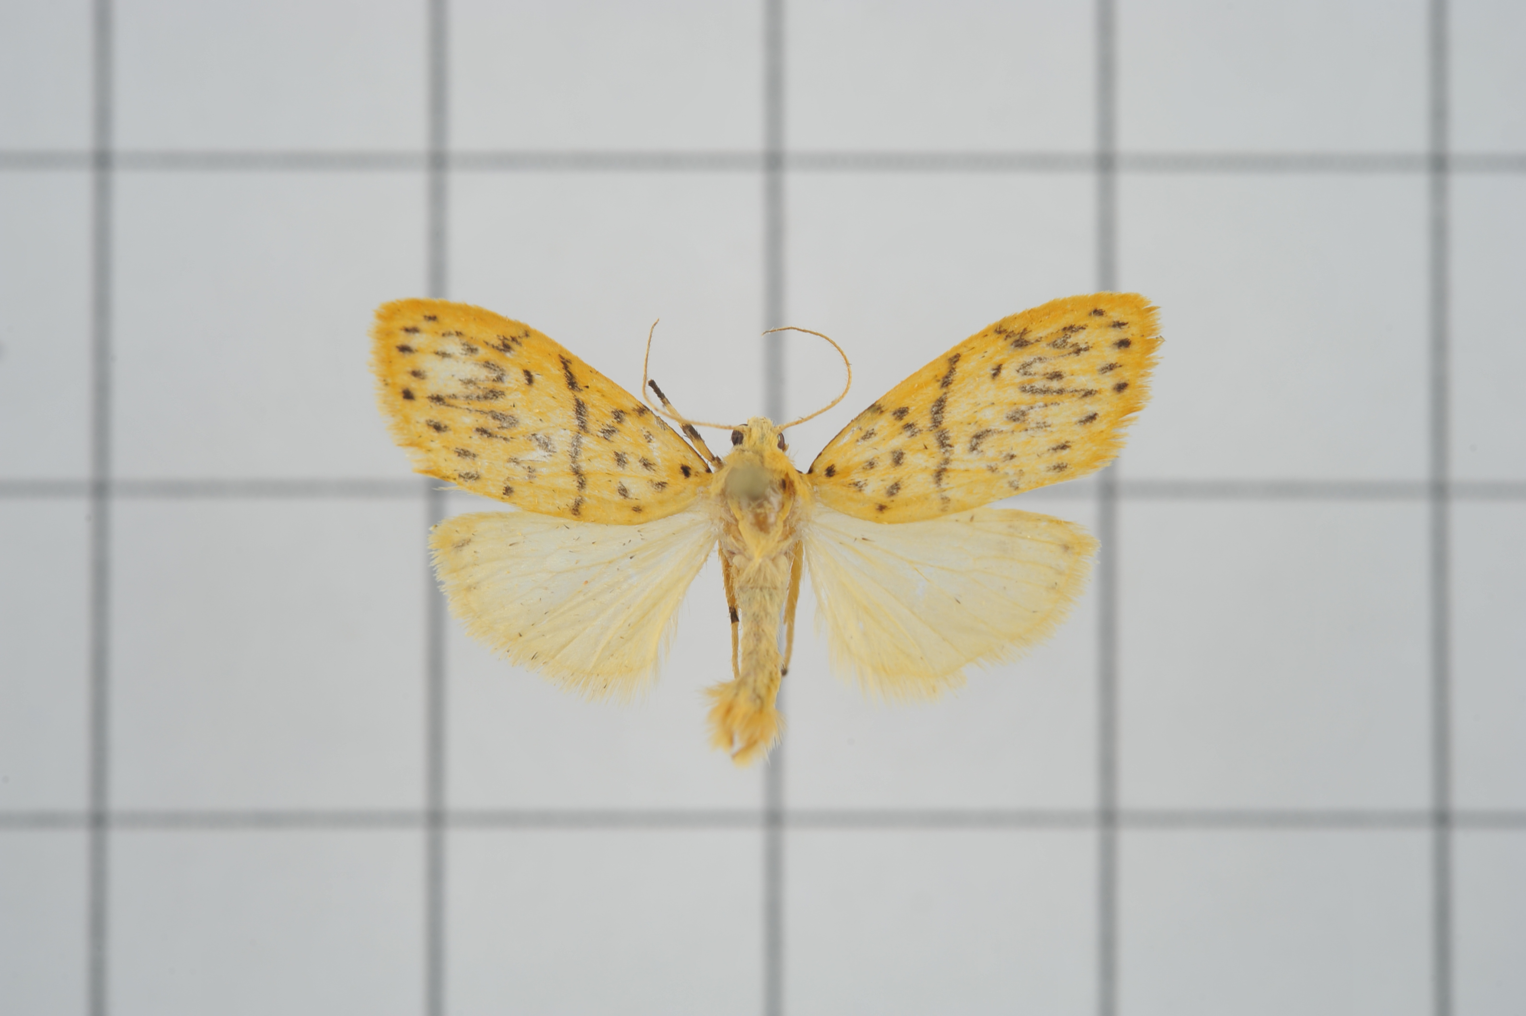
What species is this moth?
Huangilene alikangiae alikangiae
